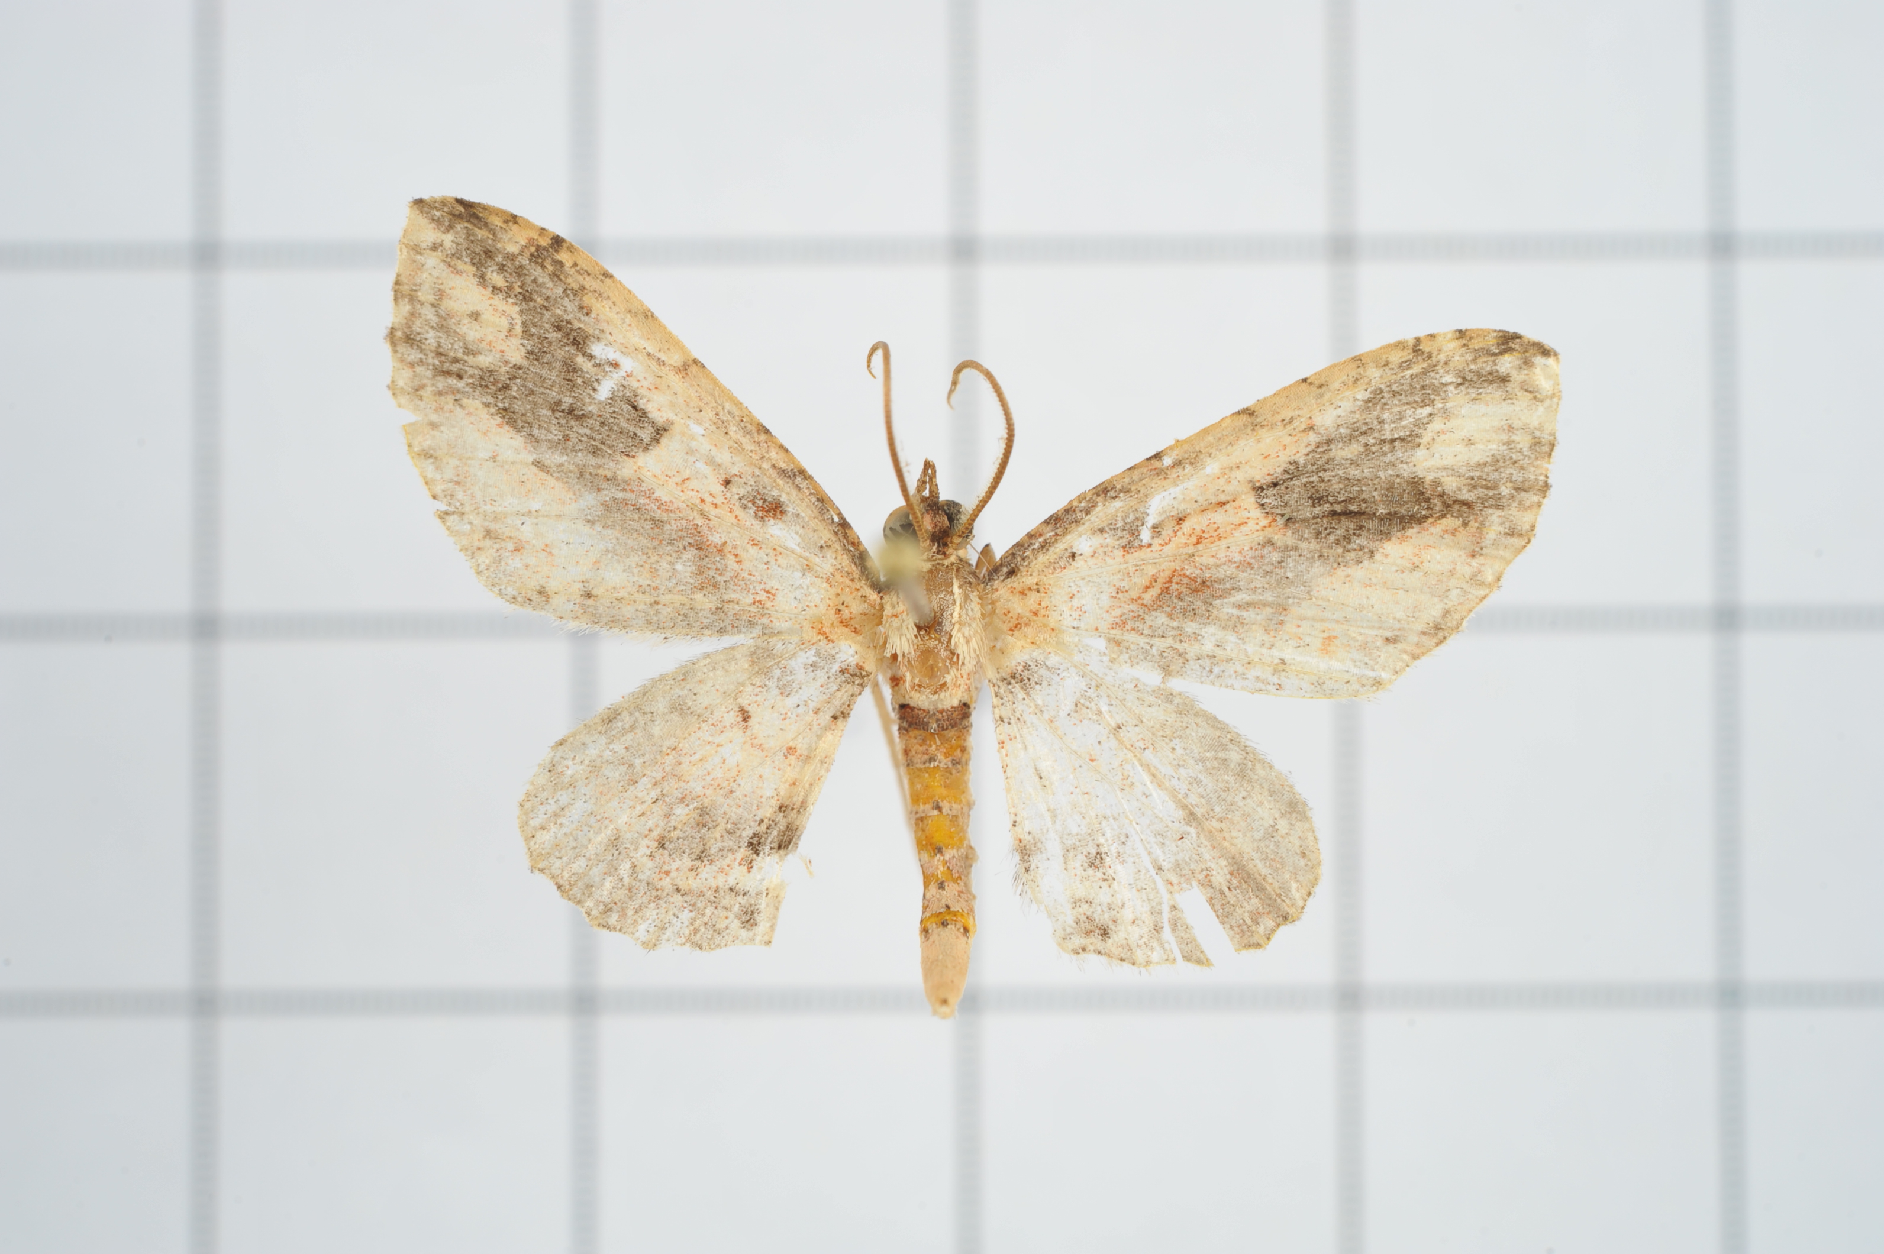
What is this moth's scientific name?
Ziridava kanshireiensis
